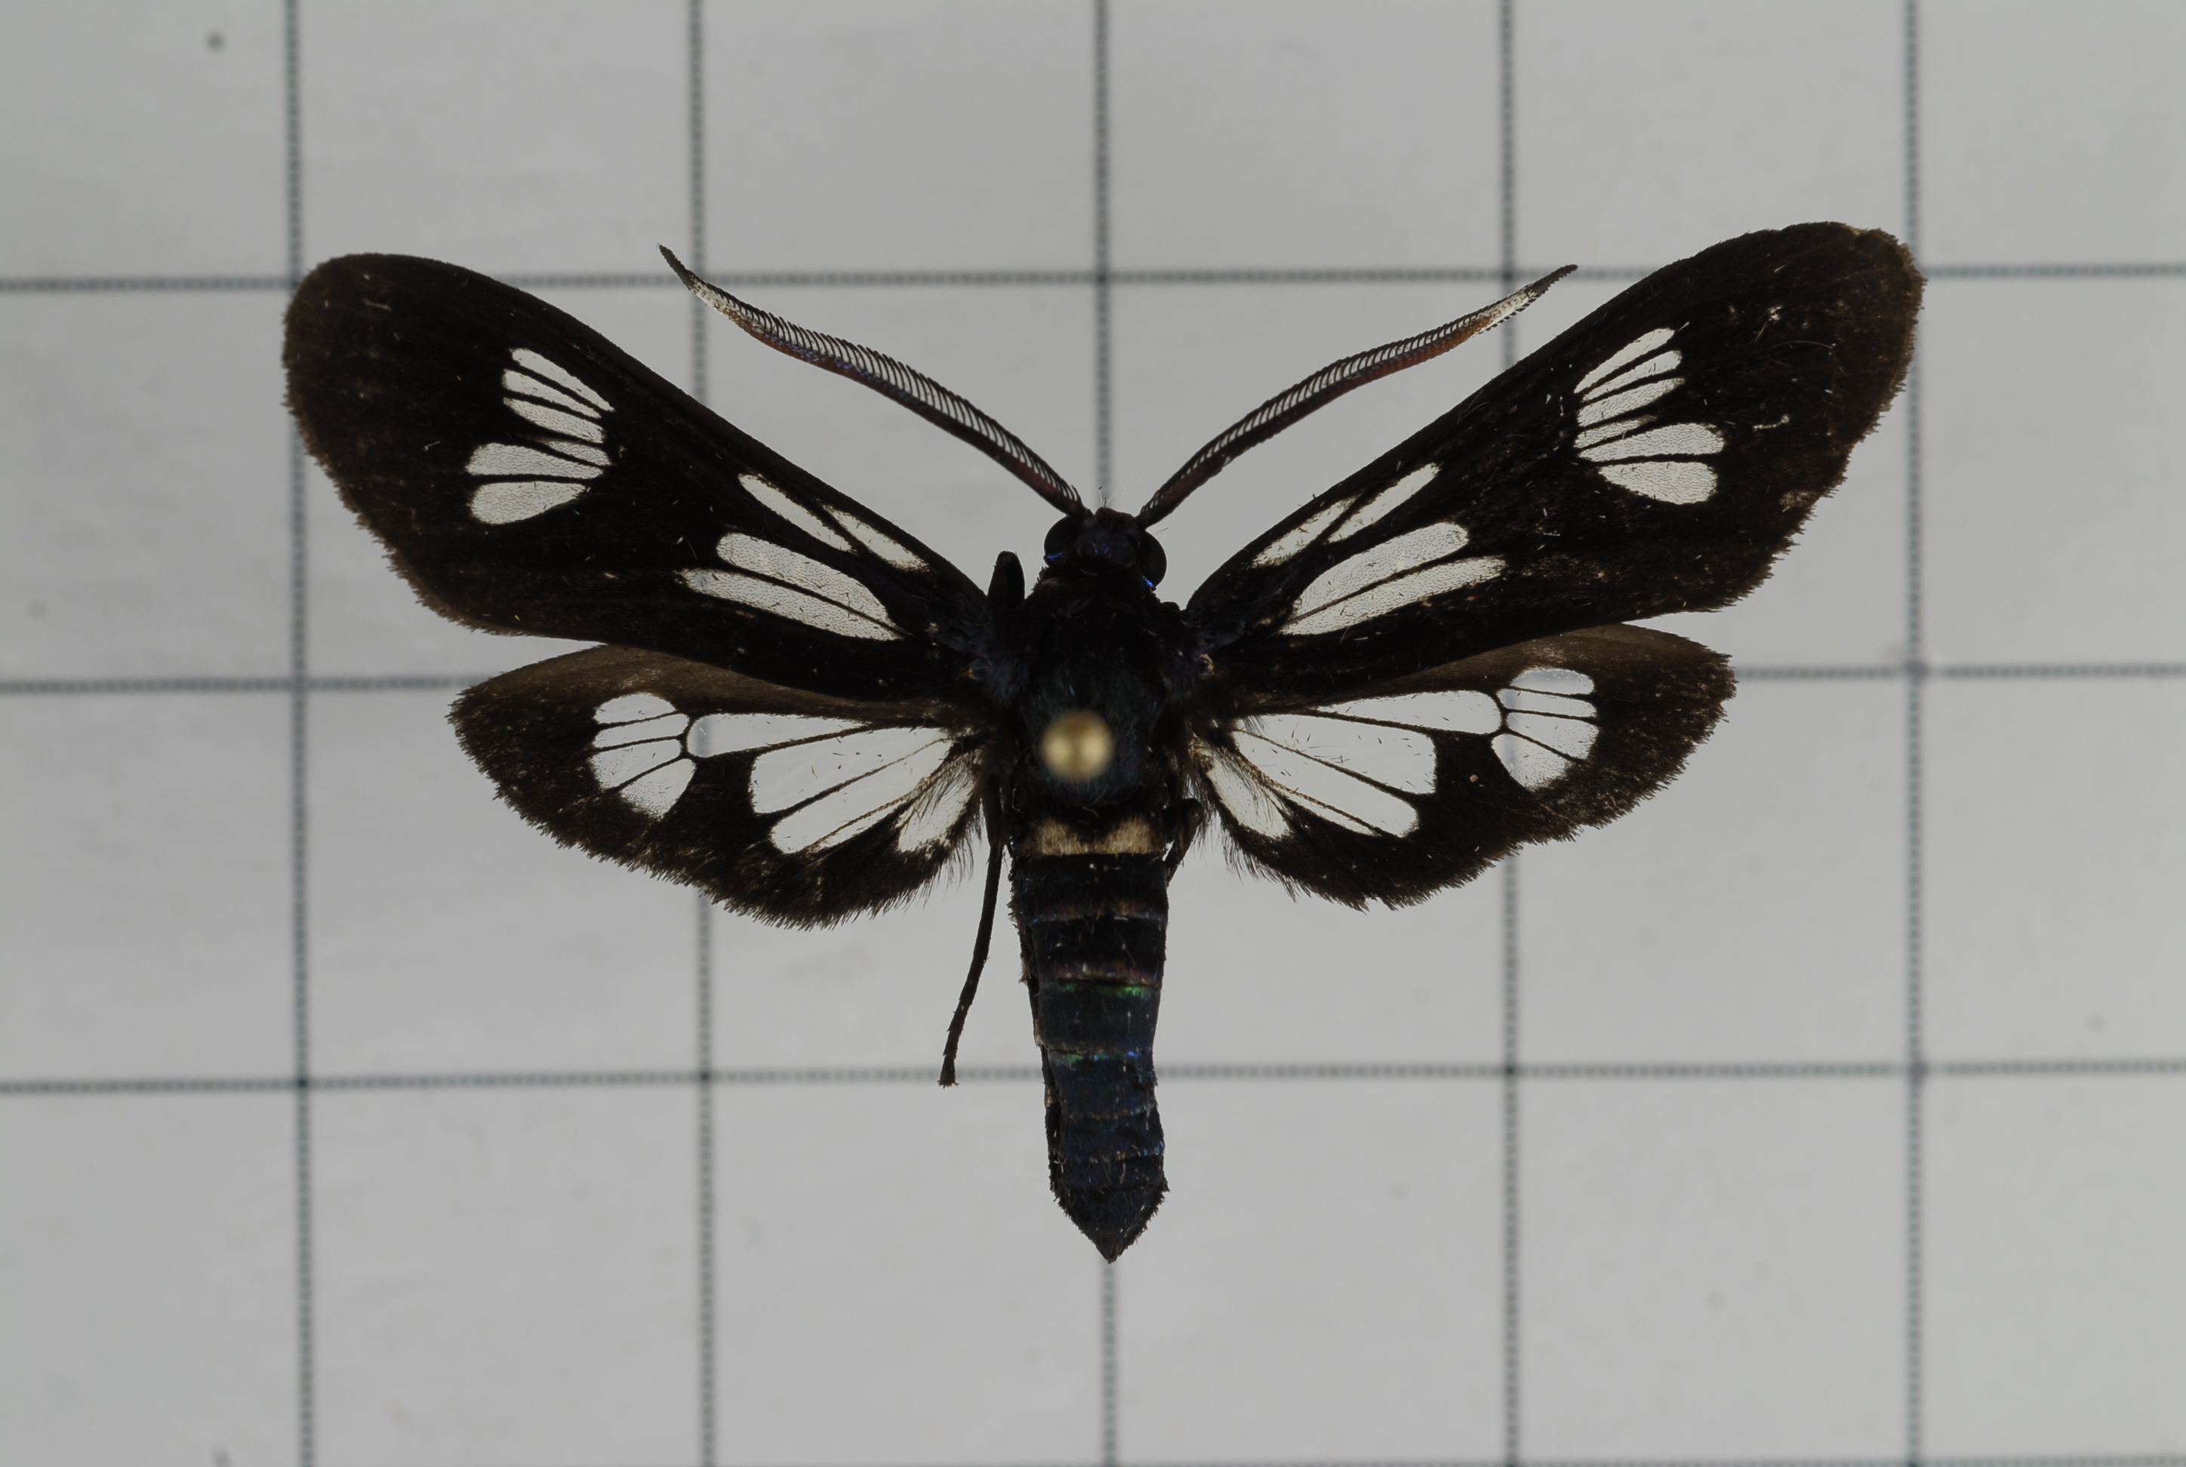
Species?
Piarosoma fushan
